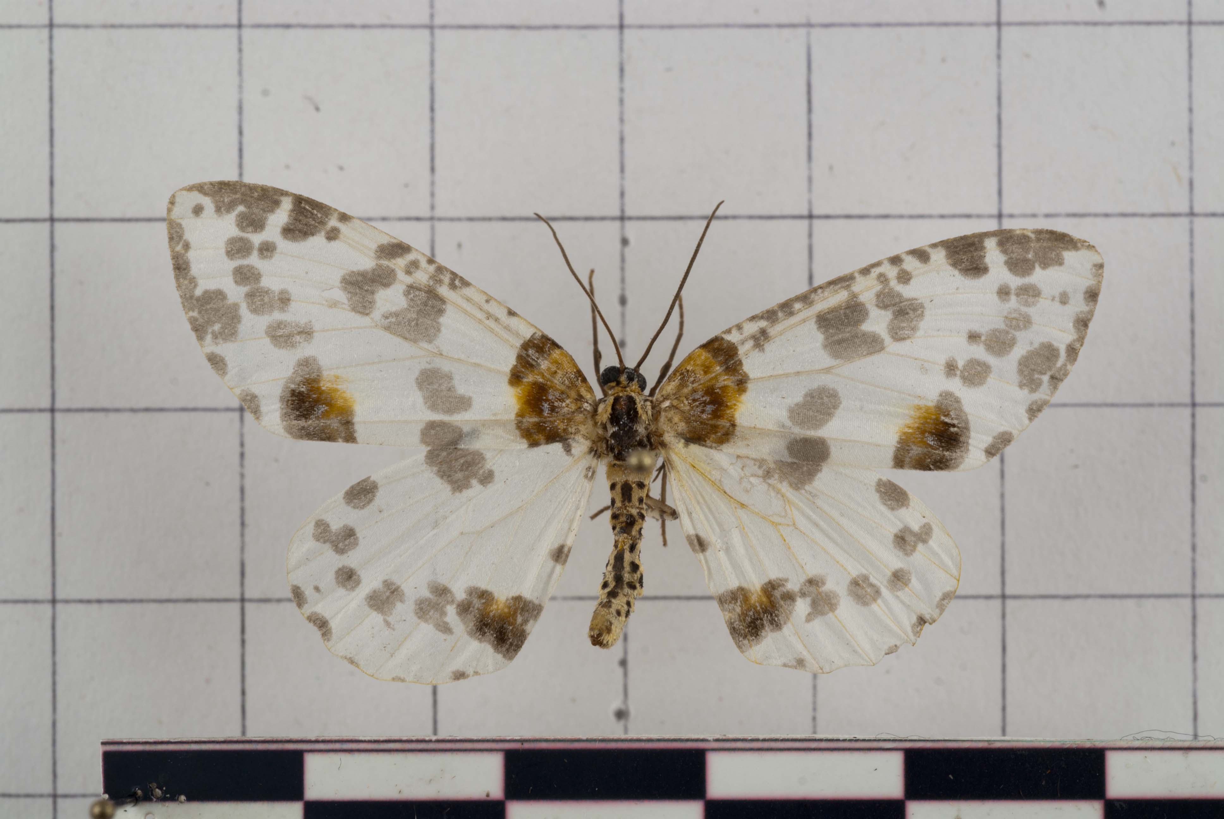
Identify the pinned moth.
Abraxas cupreilluminata
